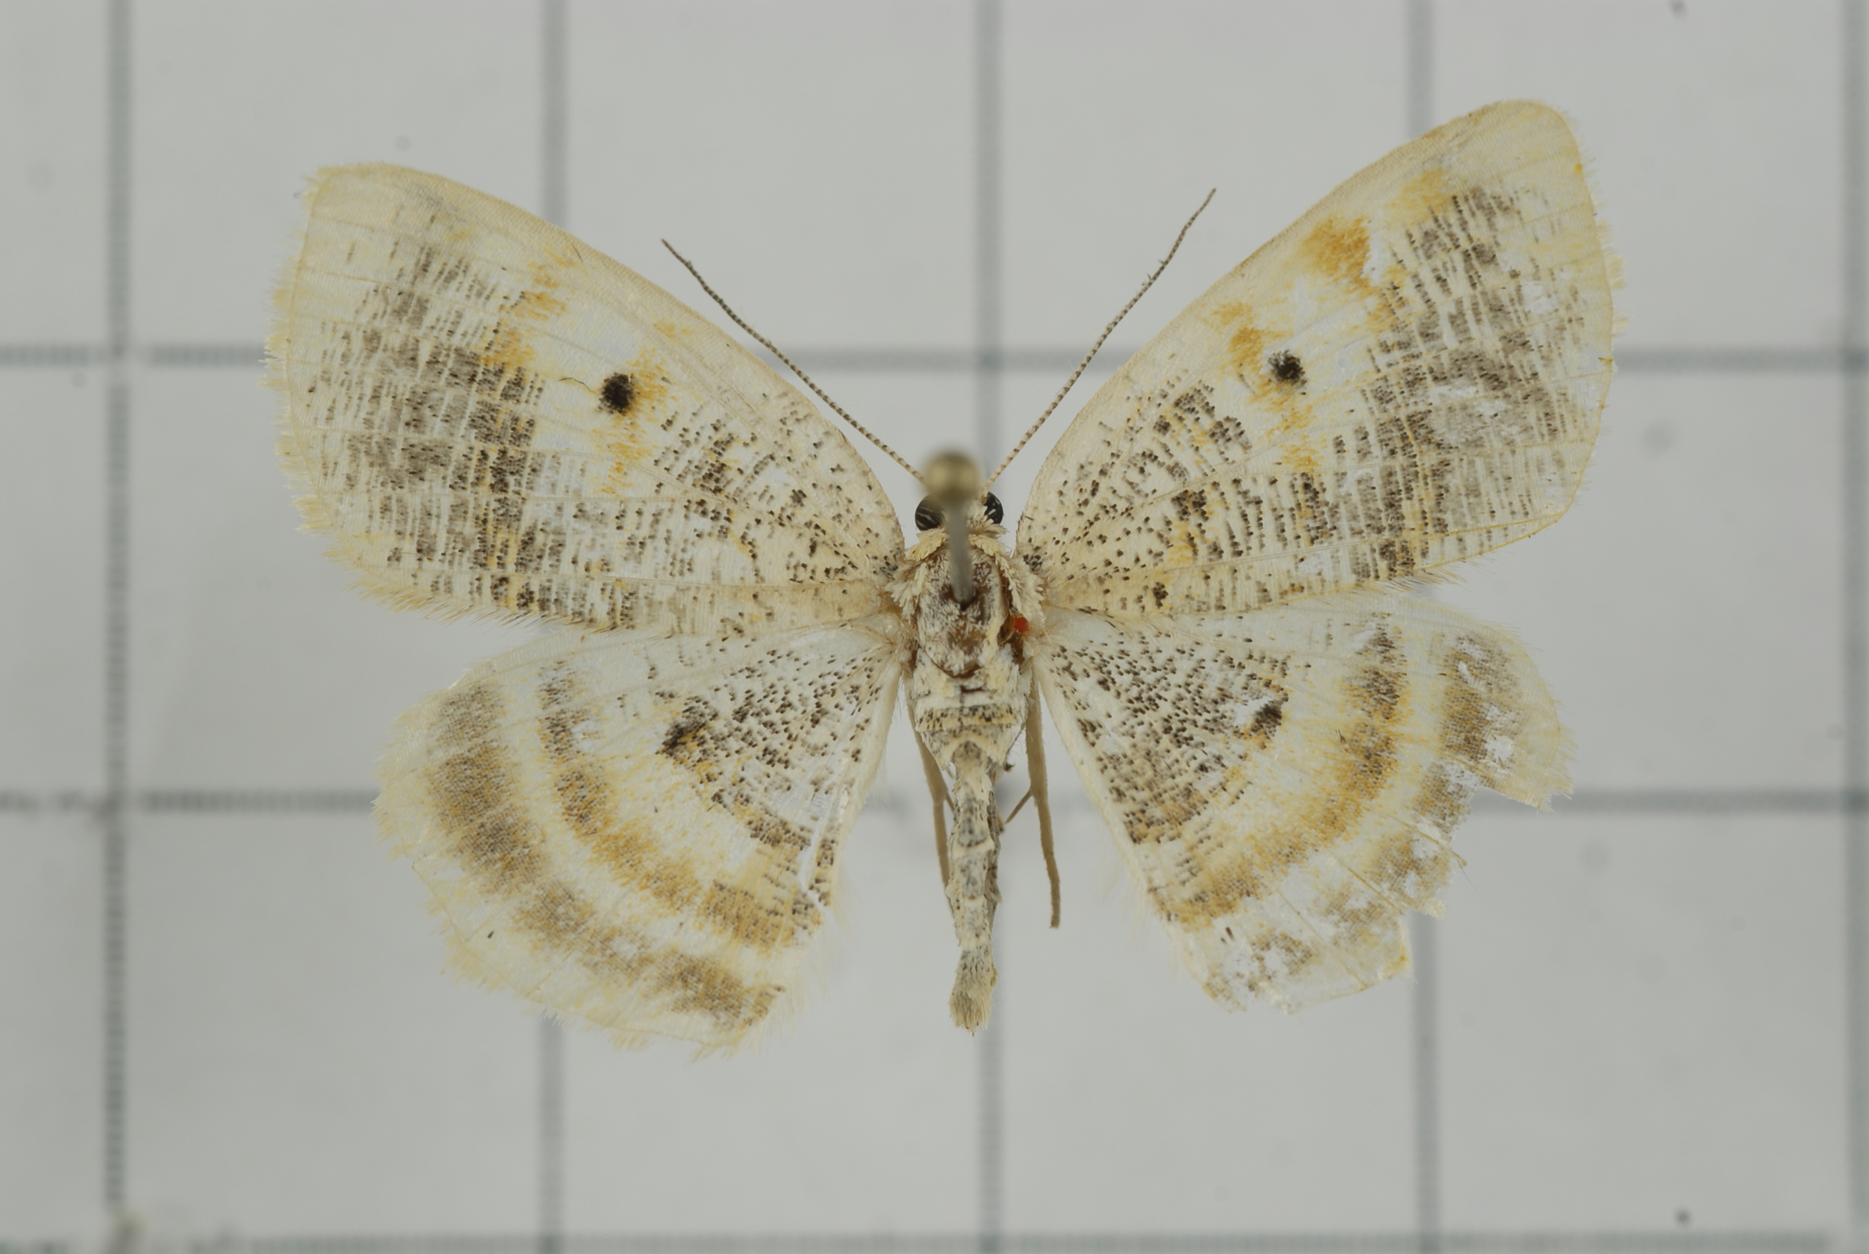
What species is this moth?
Euchristophia cumulata meridionalis
